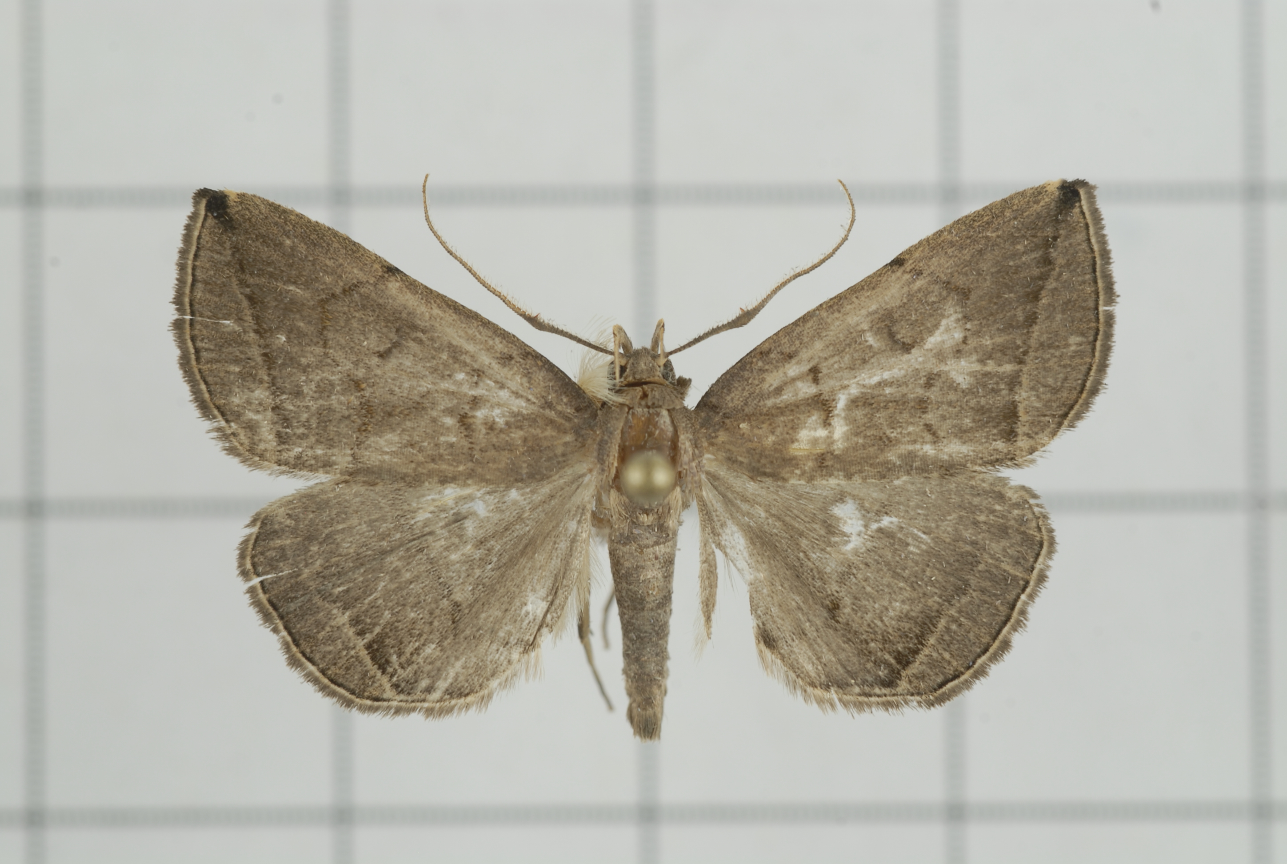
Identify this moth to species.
Treitschkendia subtriplex
